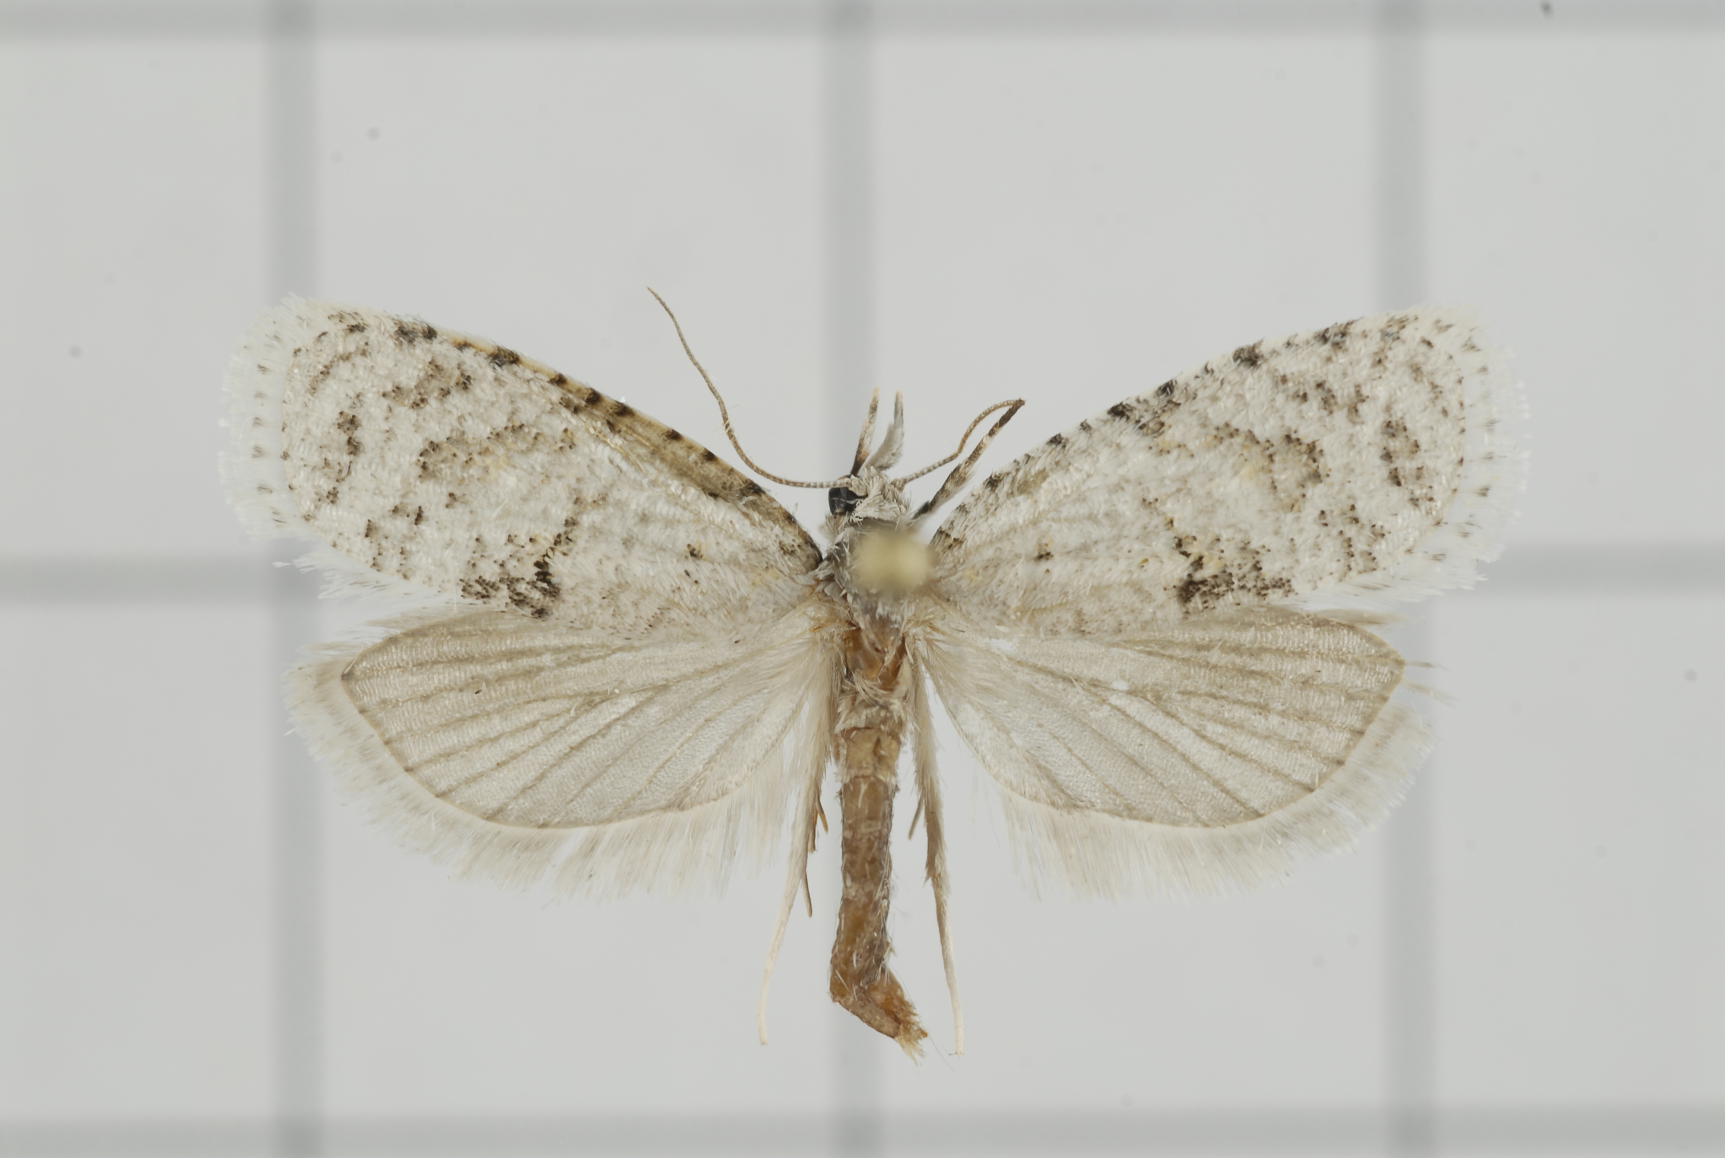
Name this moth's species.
Protarchella nivis
